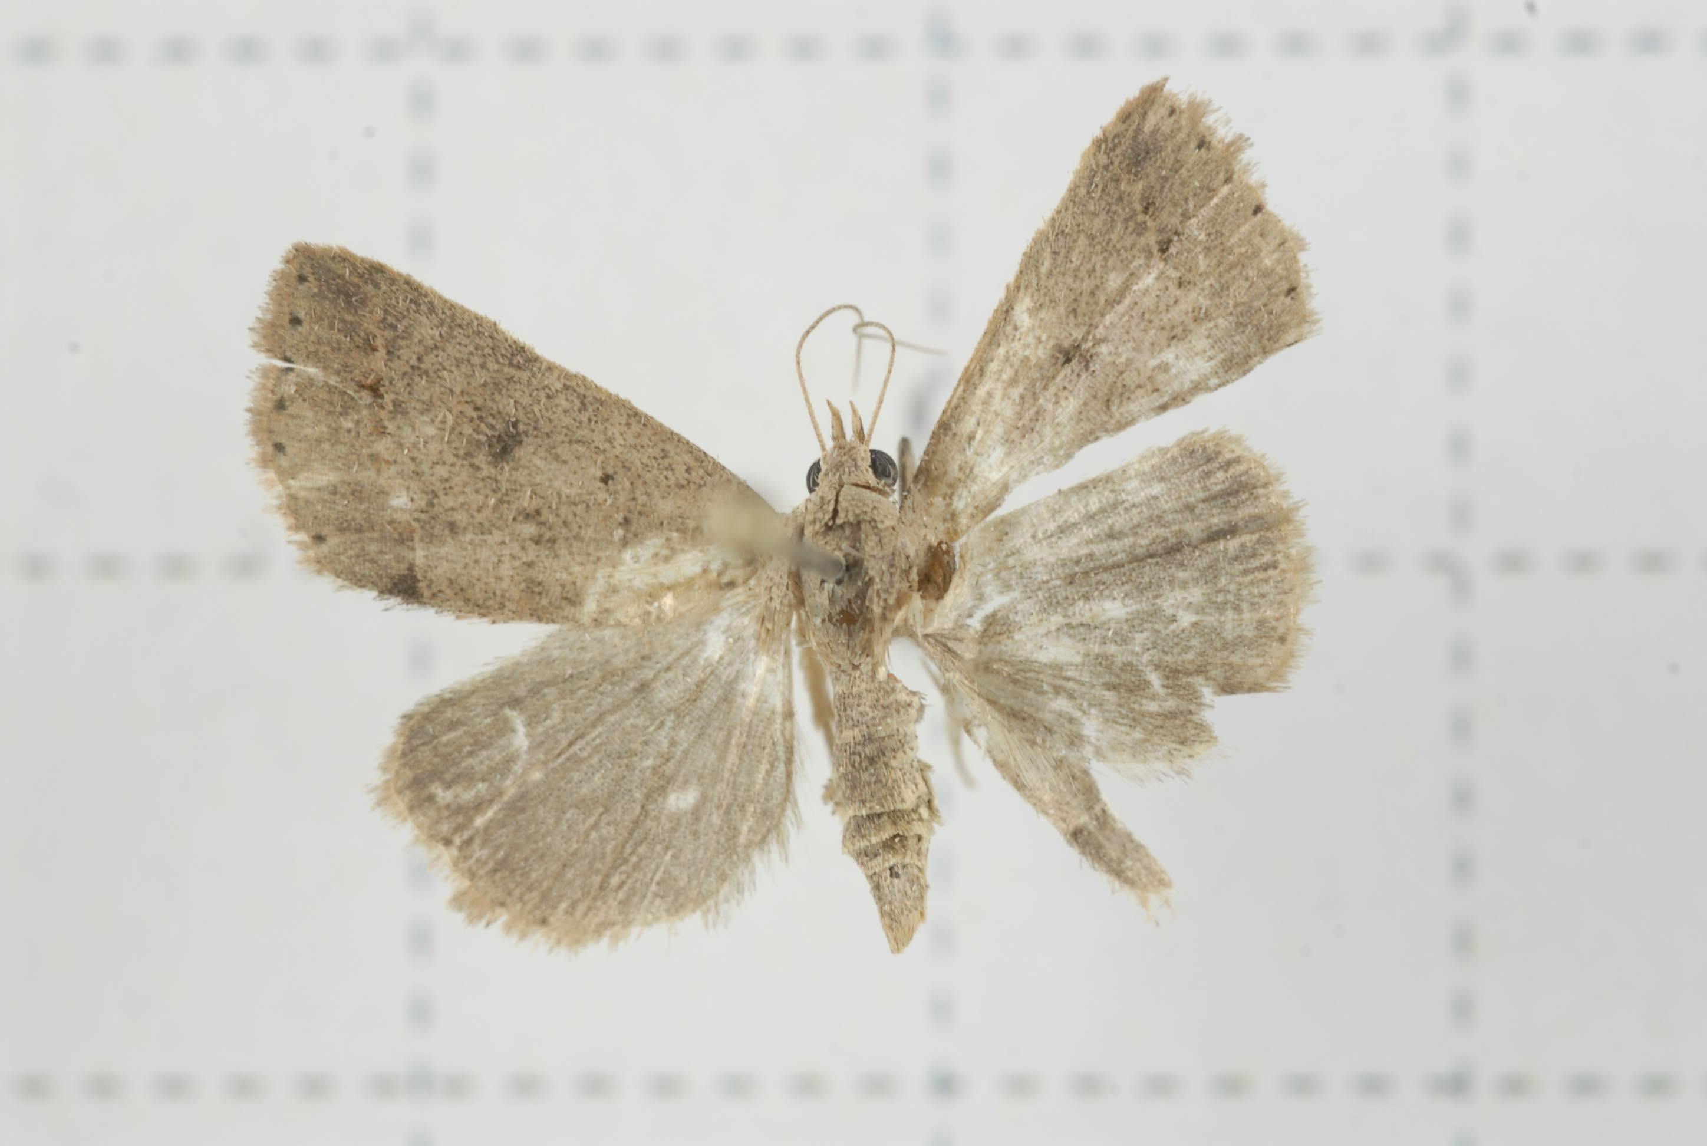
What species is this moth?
Bocula caradrinoides
